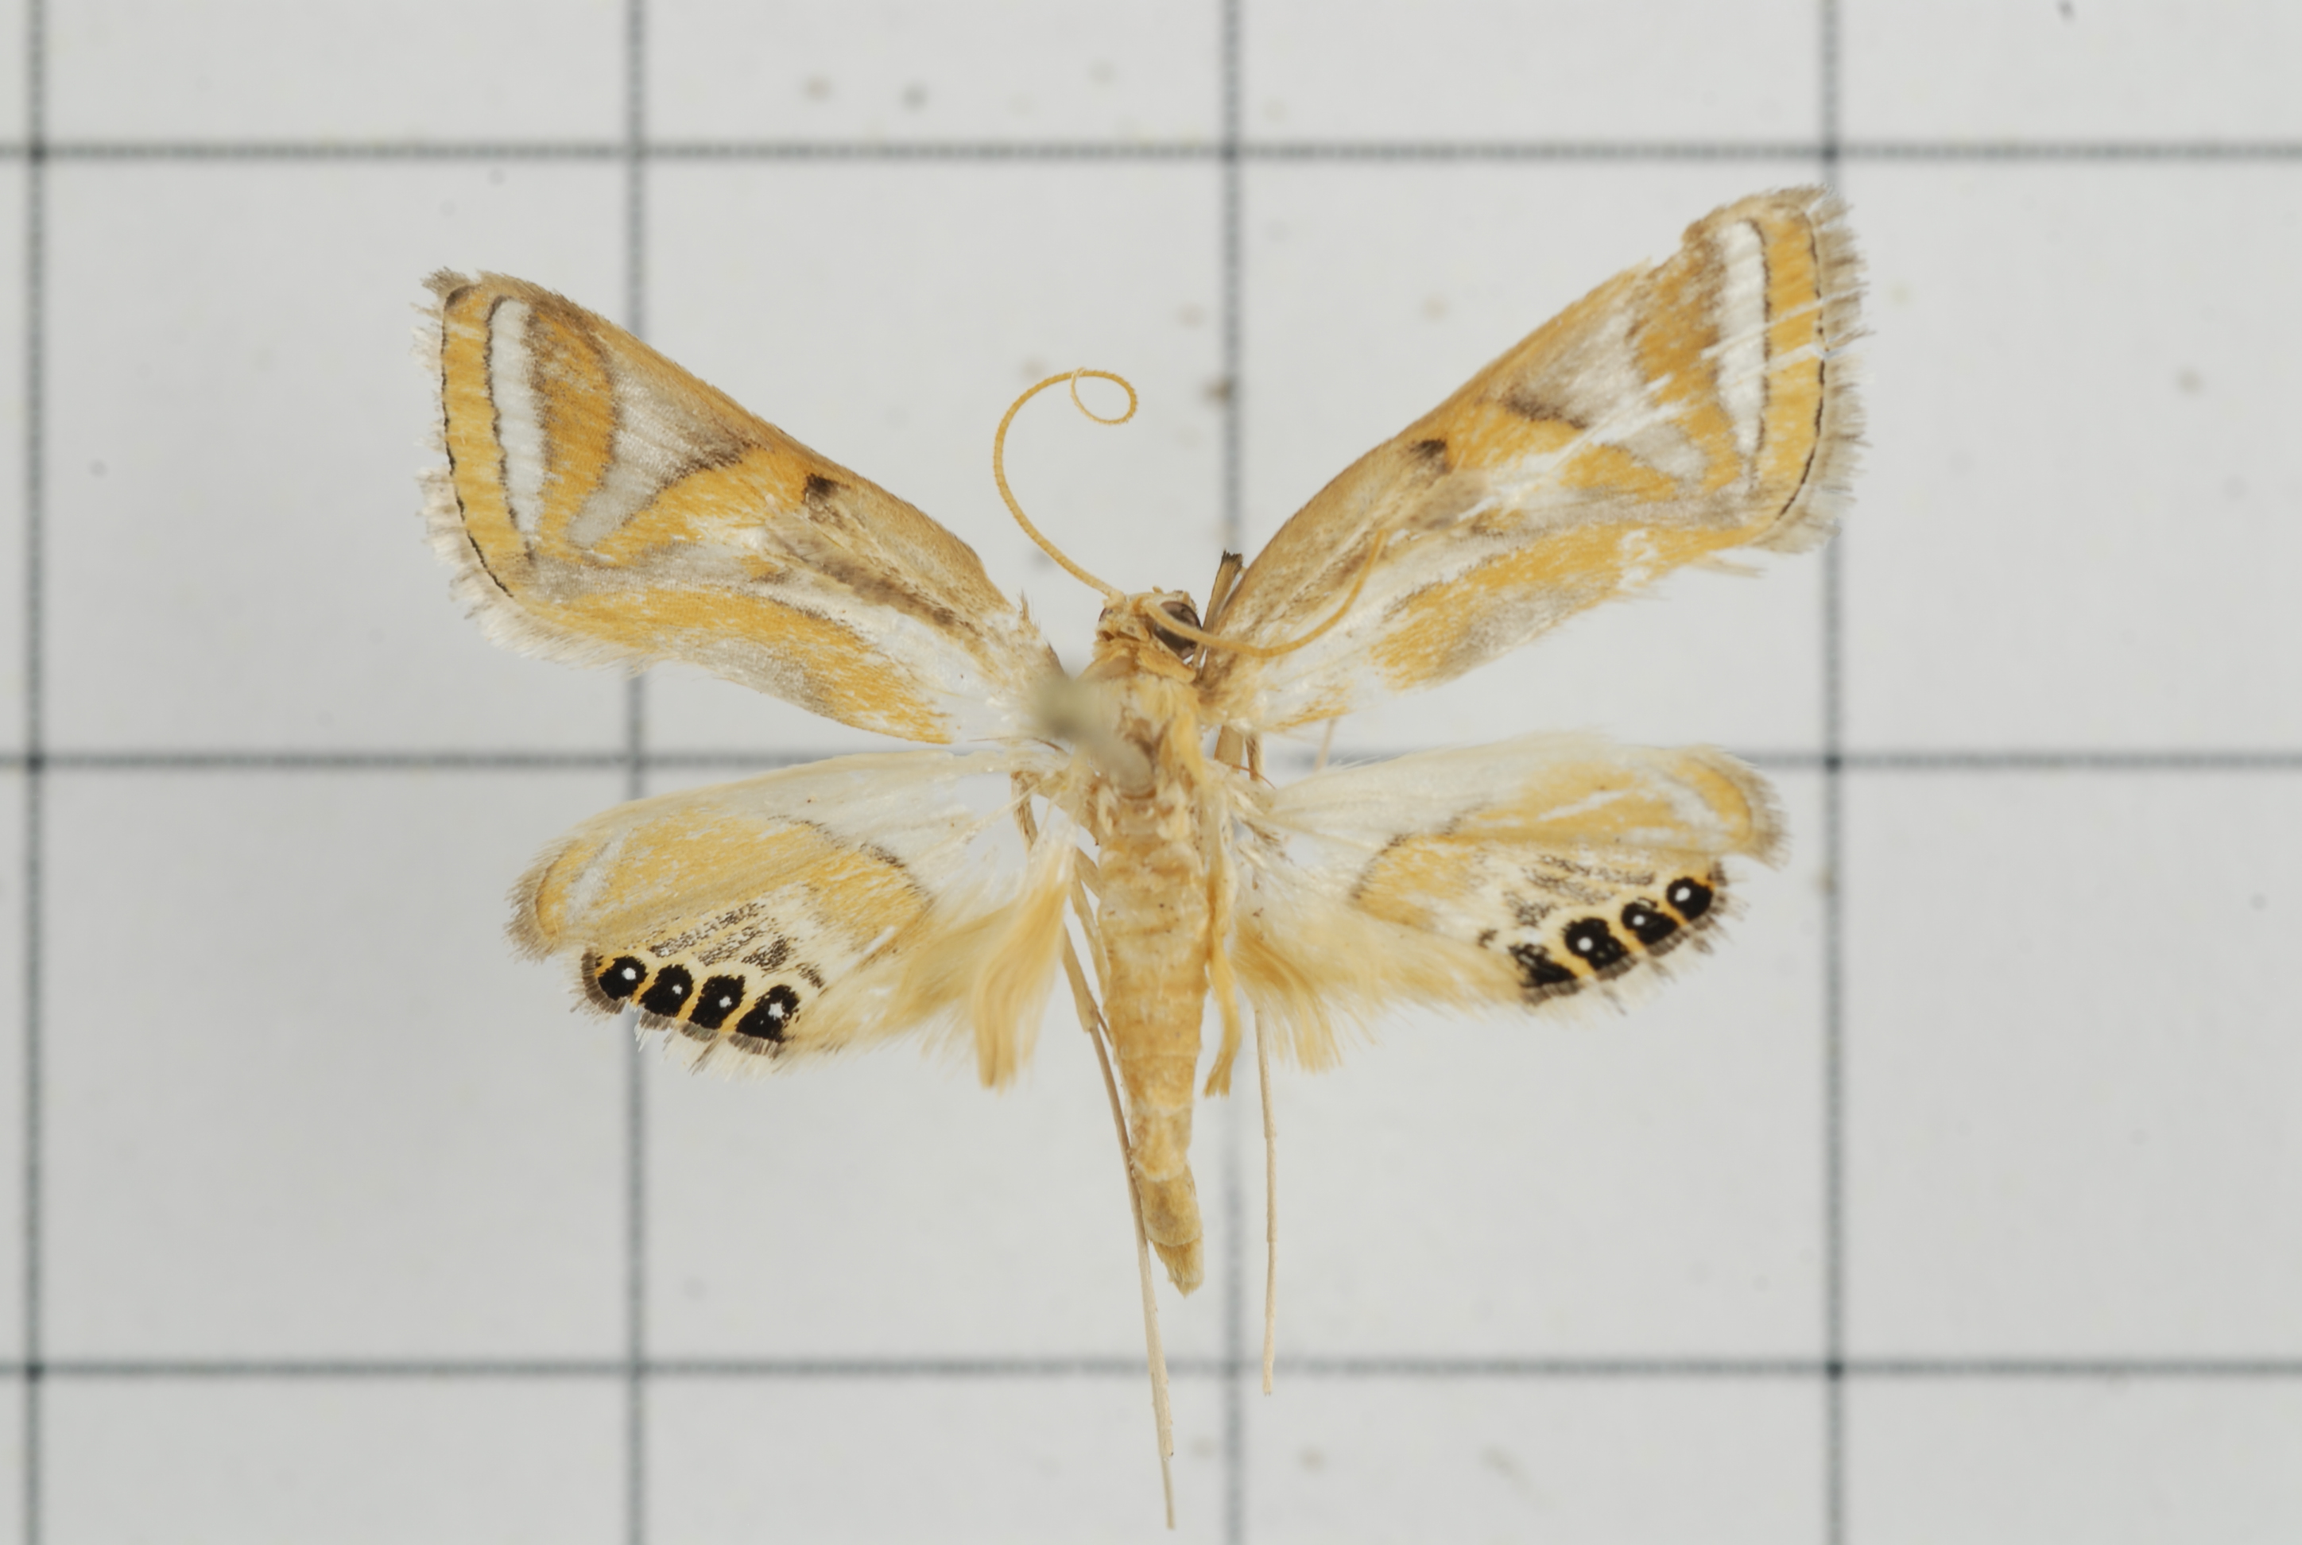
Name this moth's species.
Eoophyla conjunctalis
